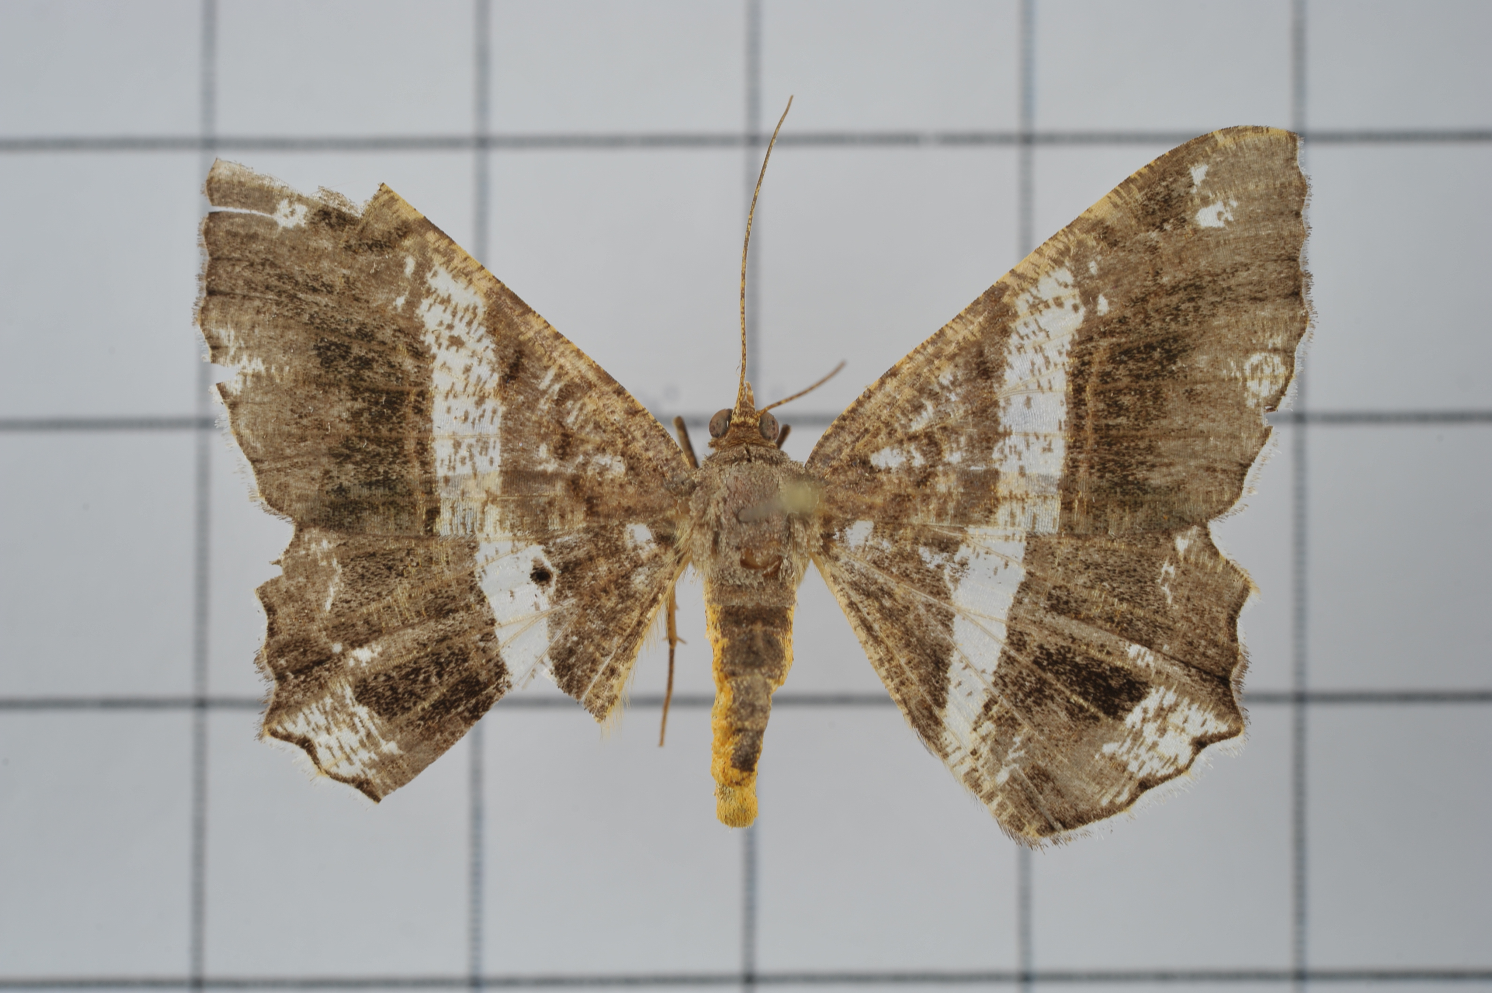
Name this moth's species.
Chiasmia inchoata
